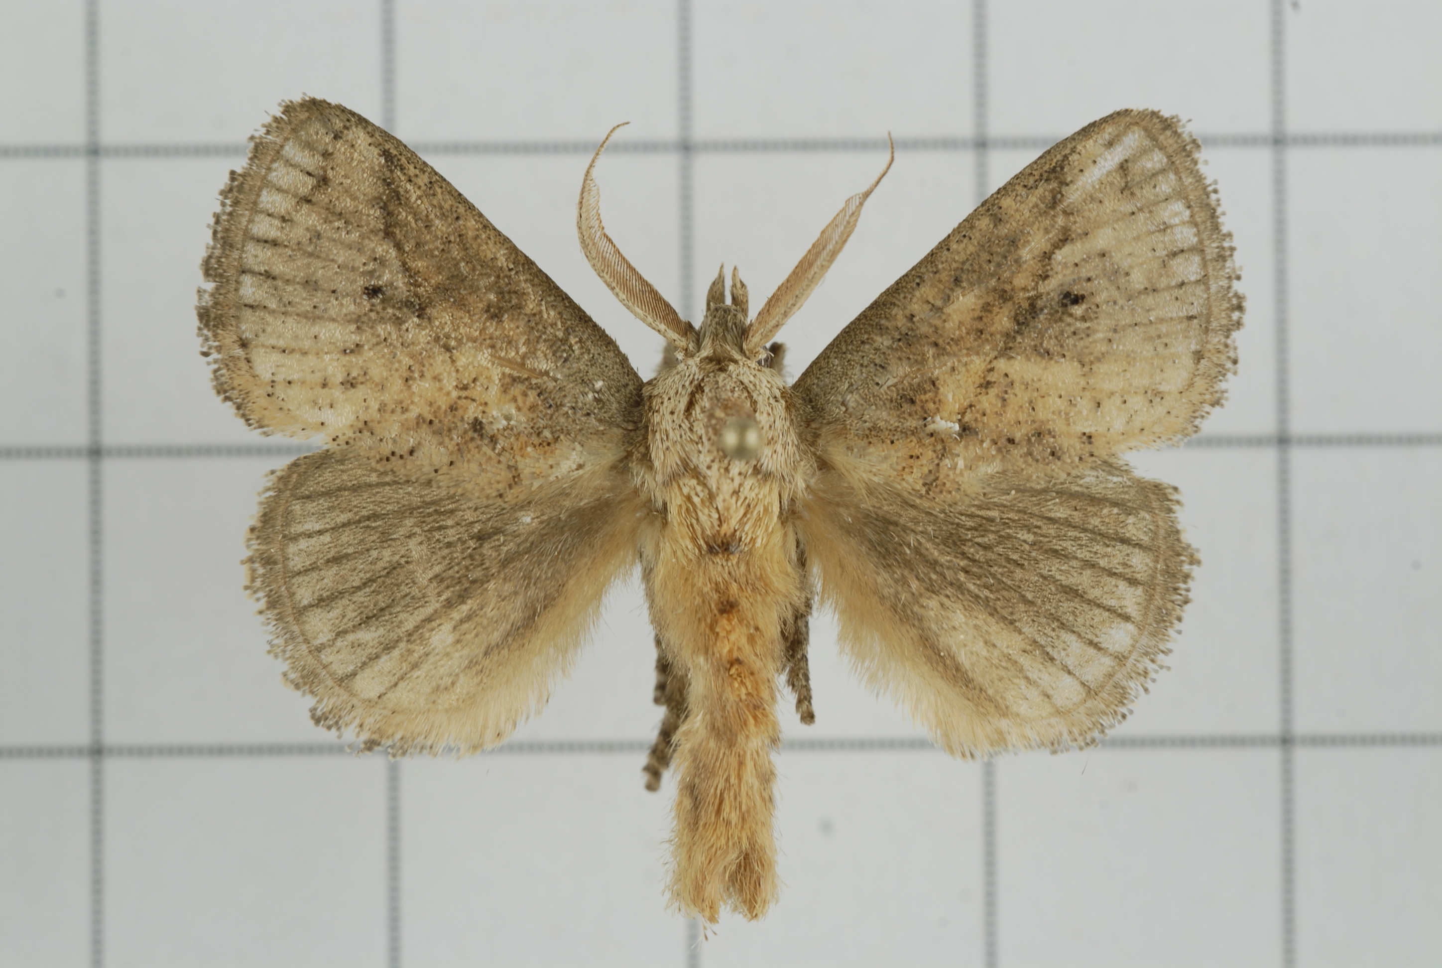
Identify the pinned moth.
Susica sinensis
